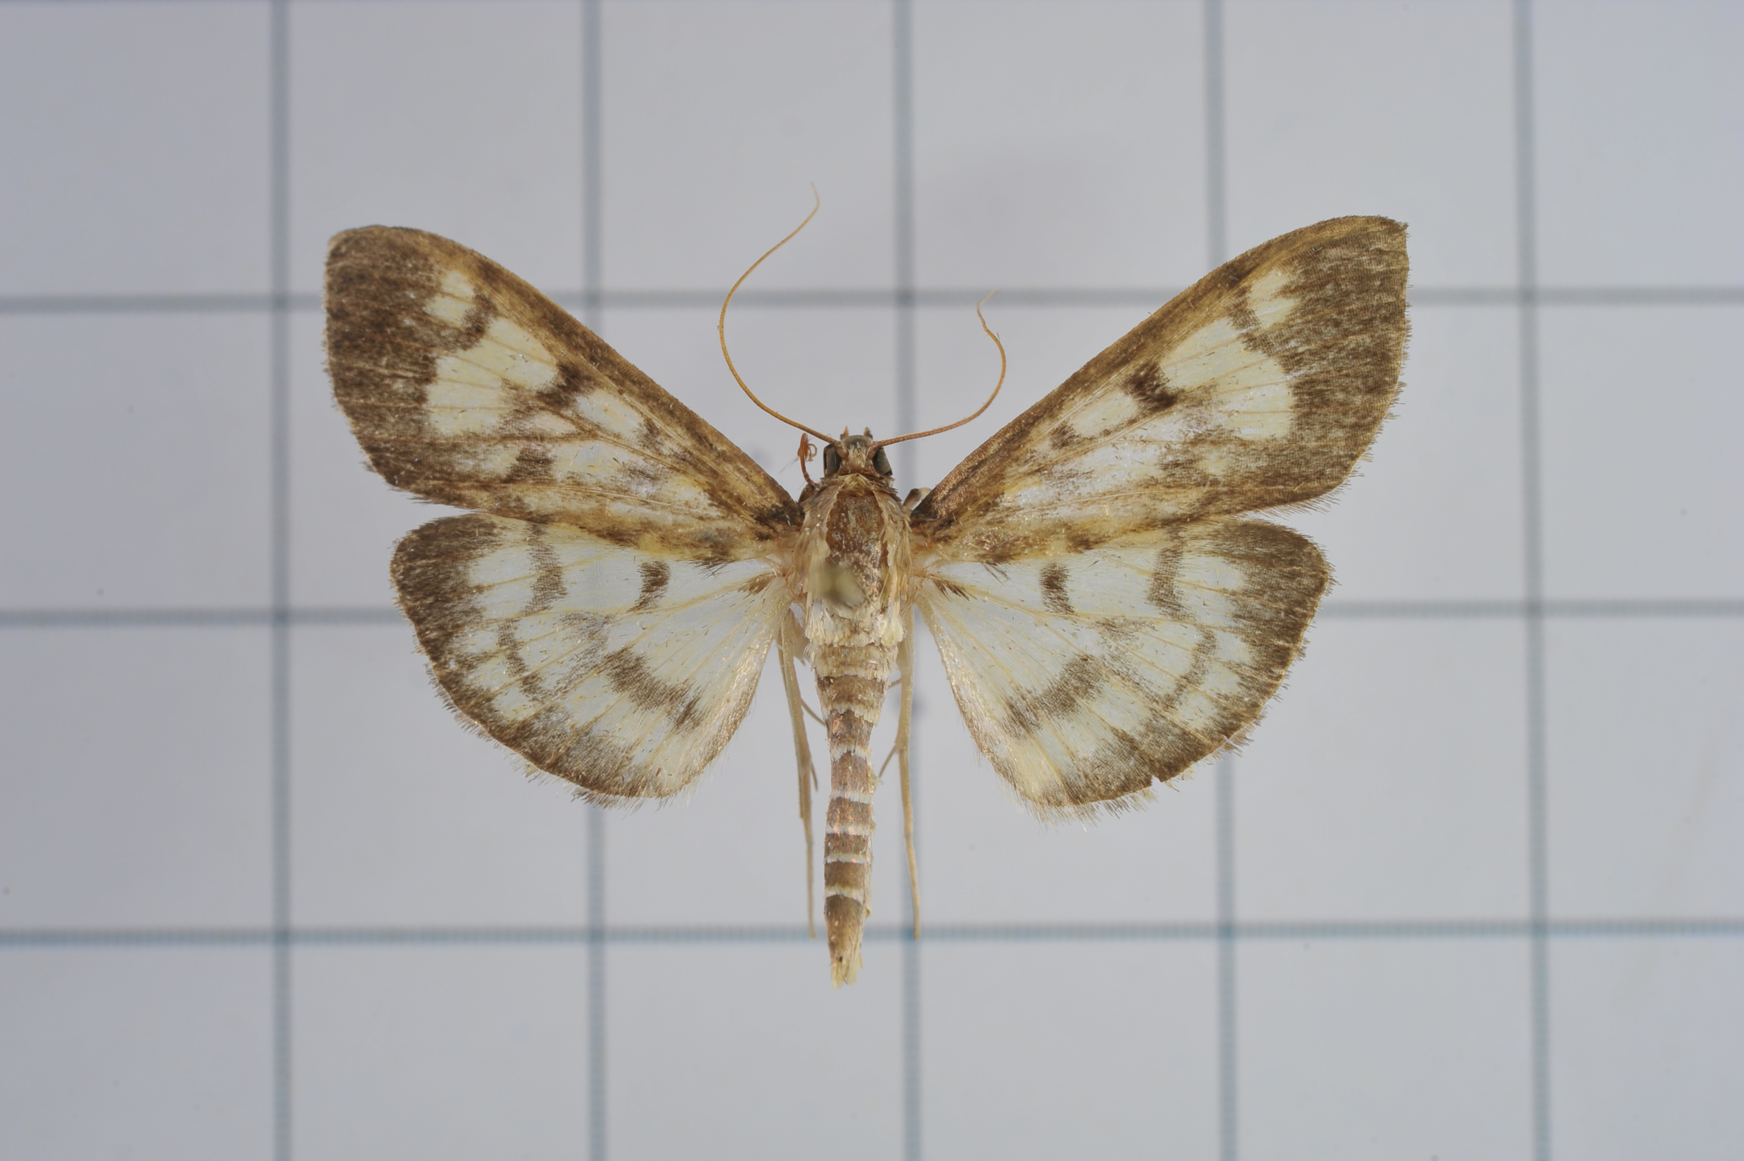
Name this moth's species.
Syllepte taiwanalis
